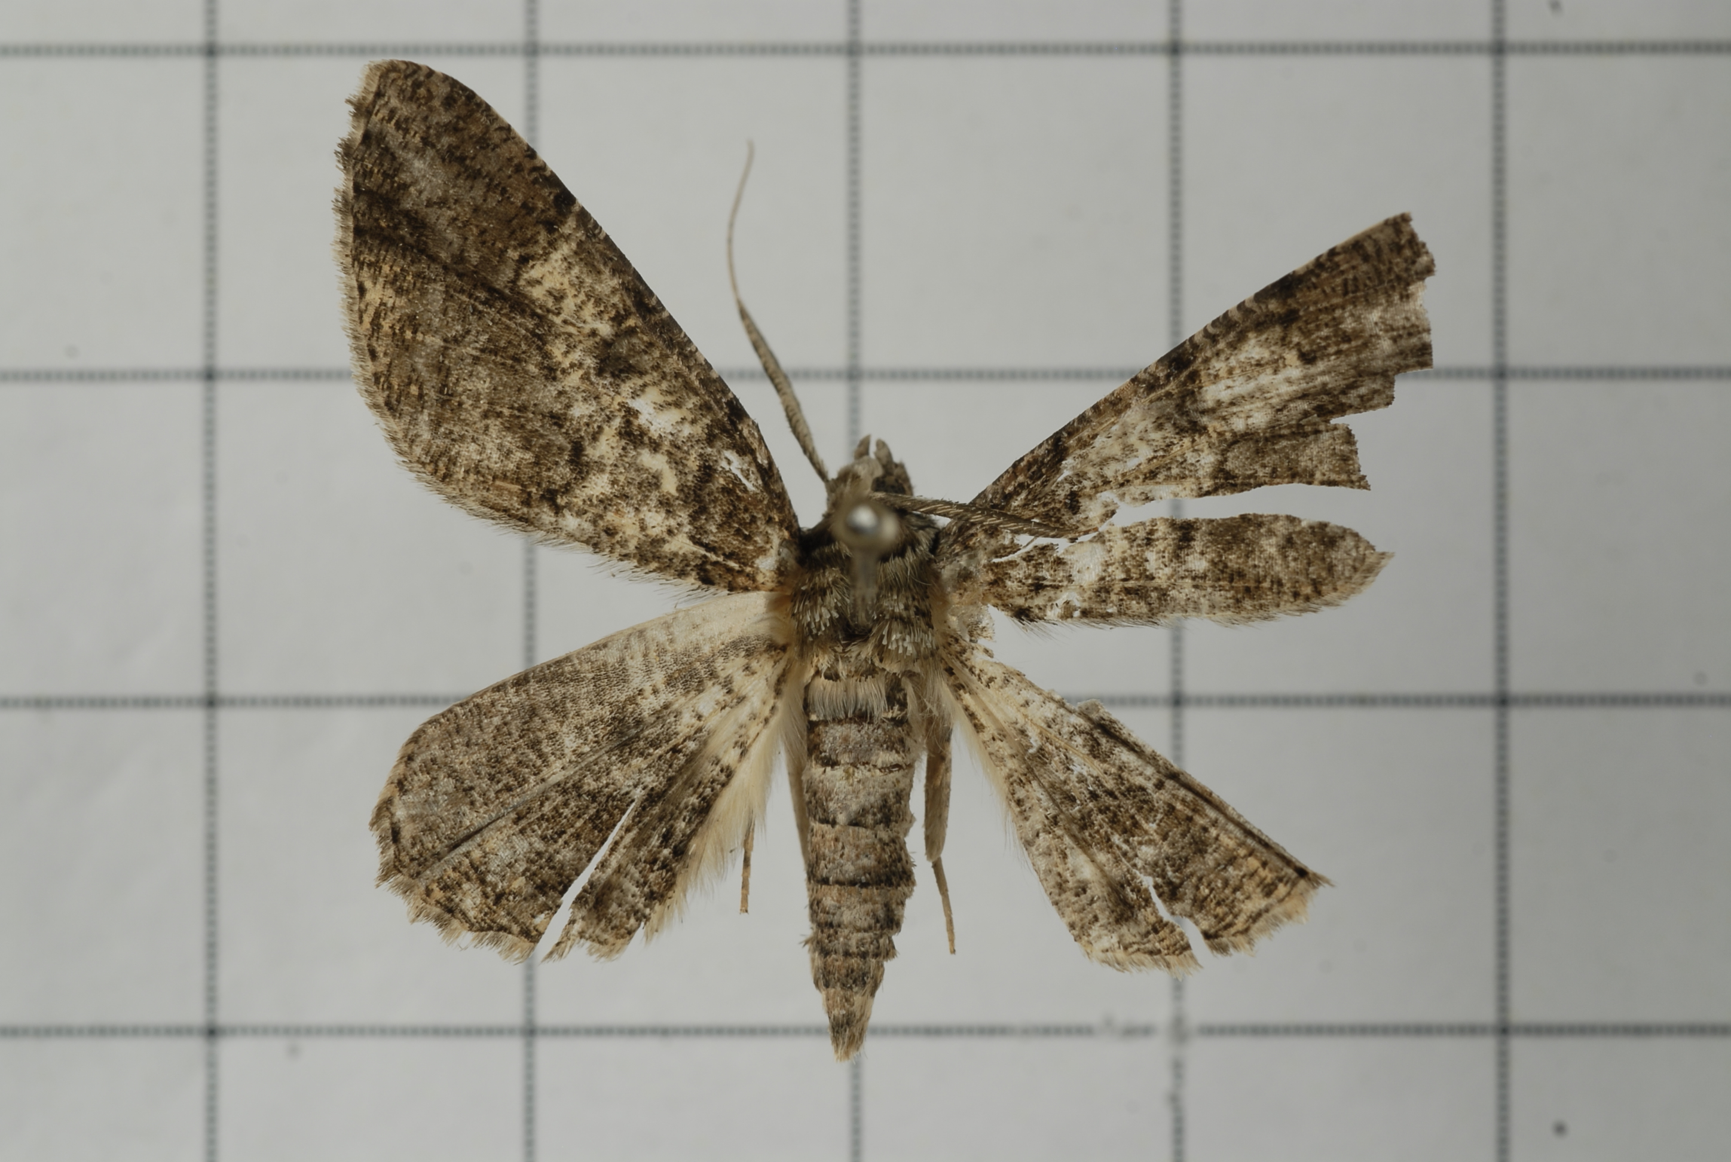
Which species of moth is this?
Cleora alienaria
